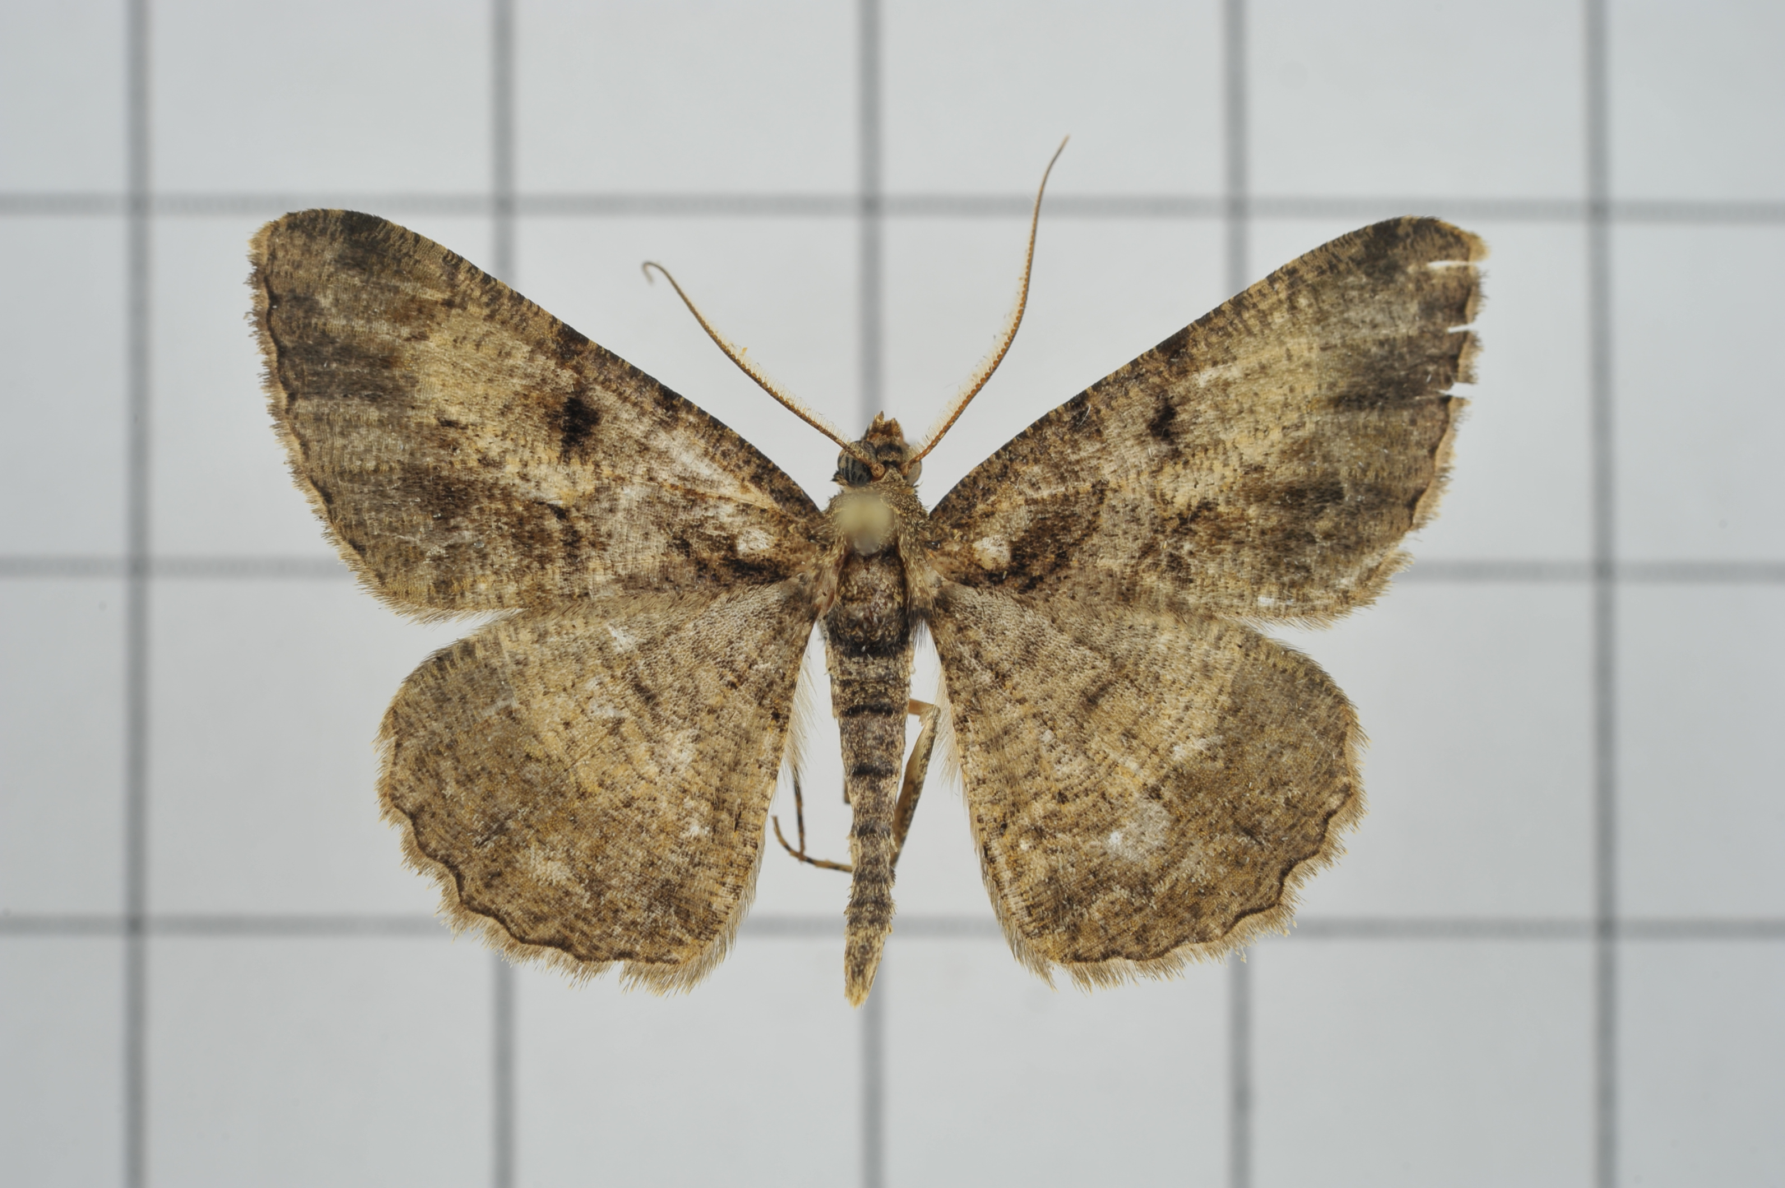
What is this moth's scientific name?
Psilalcis pulveraria
